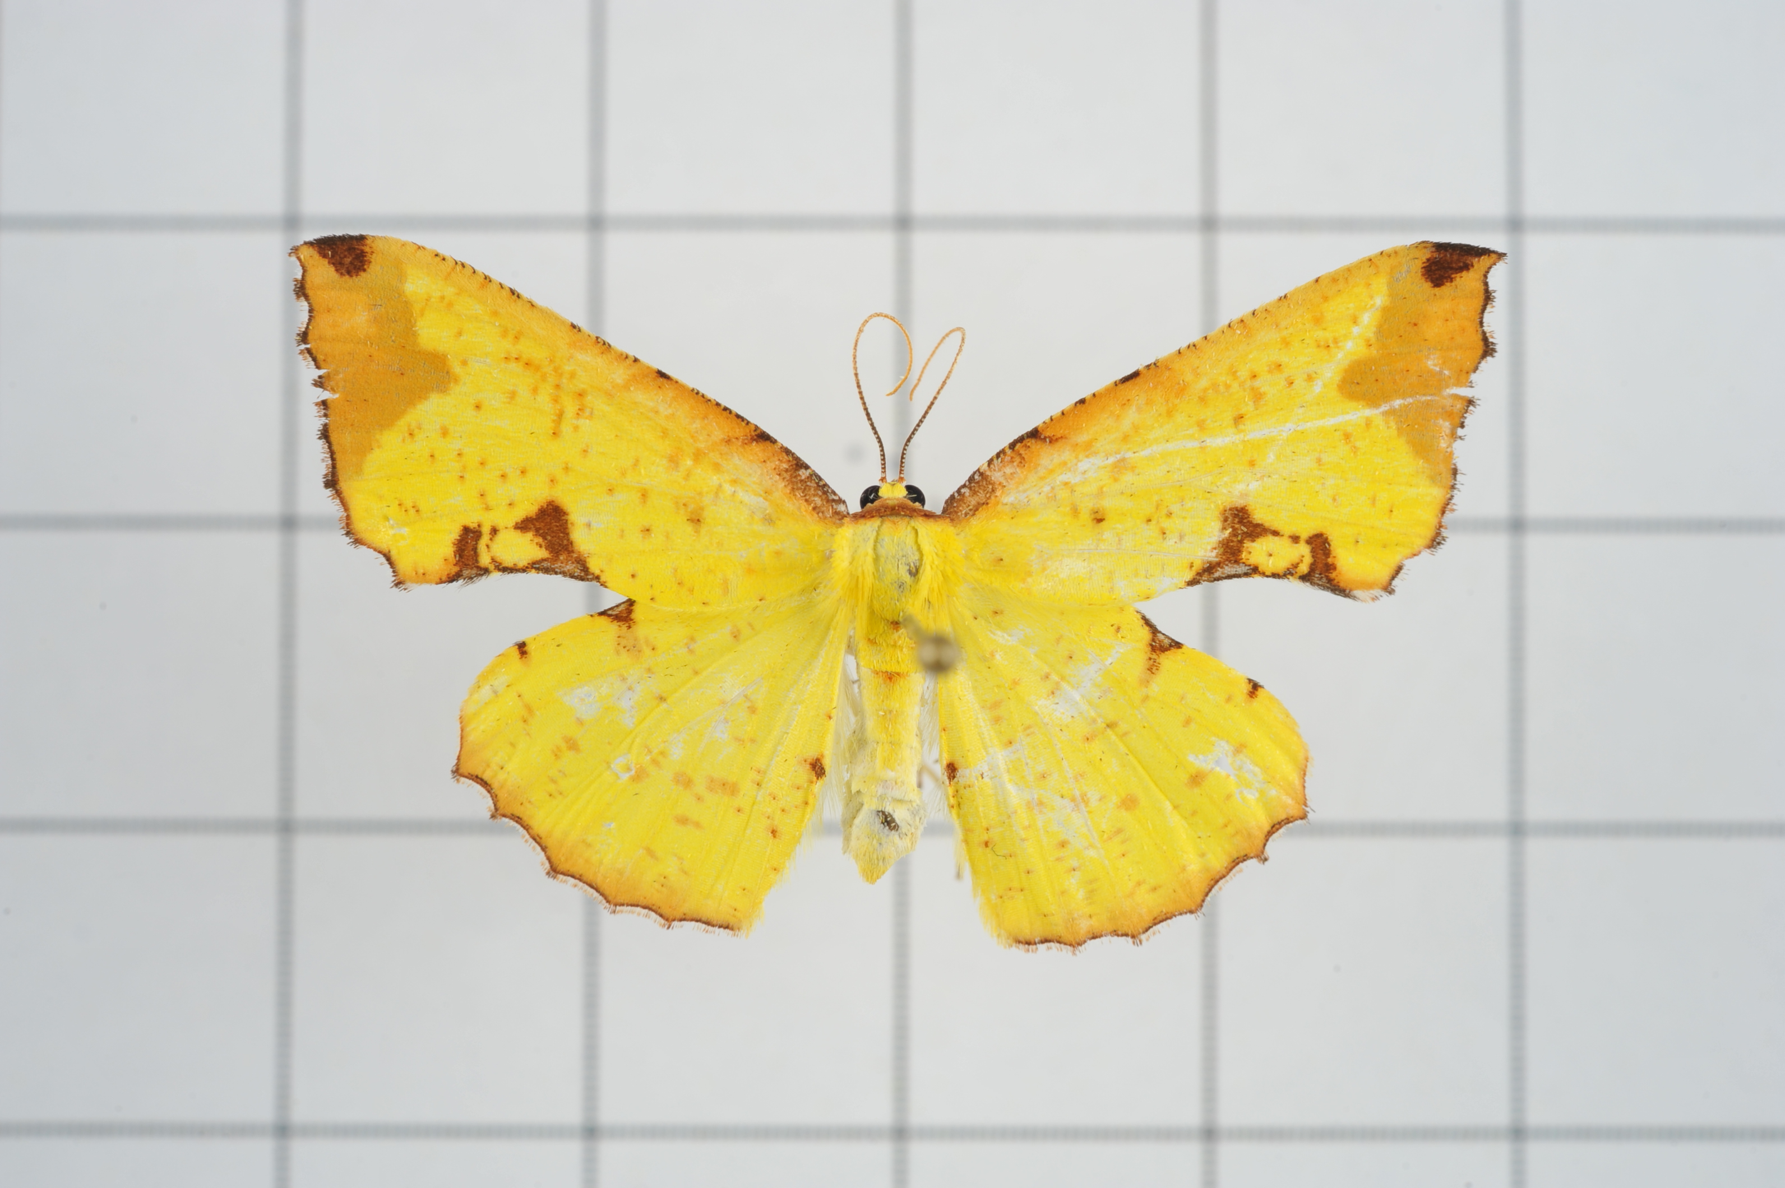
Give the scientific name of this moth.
Corymica pryeri
